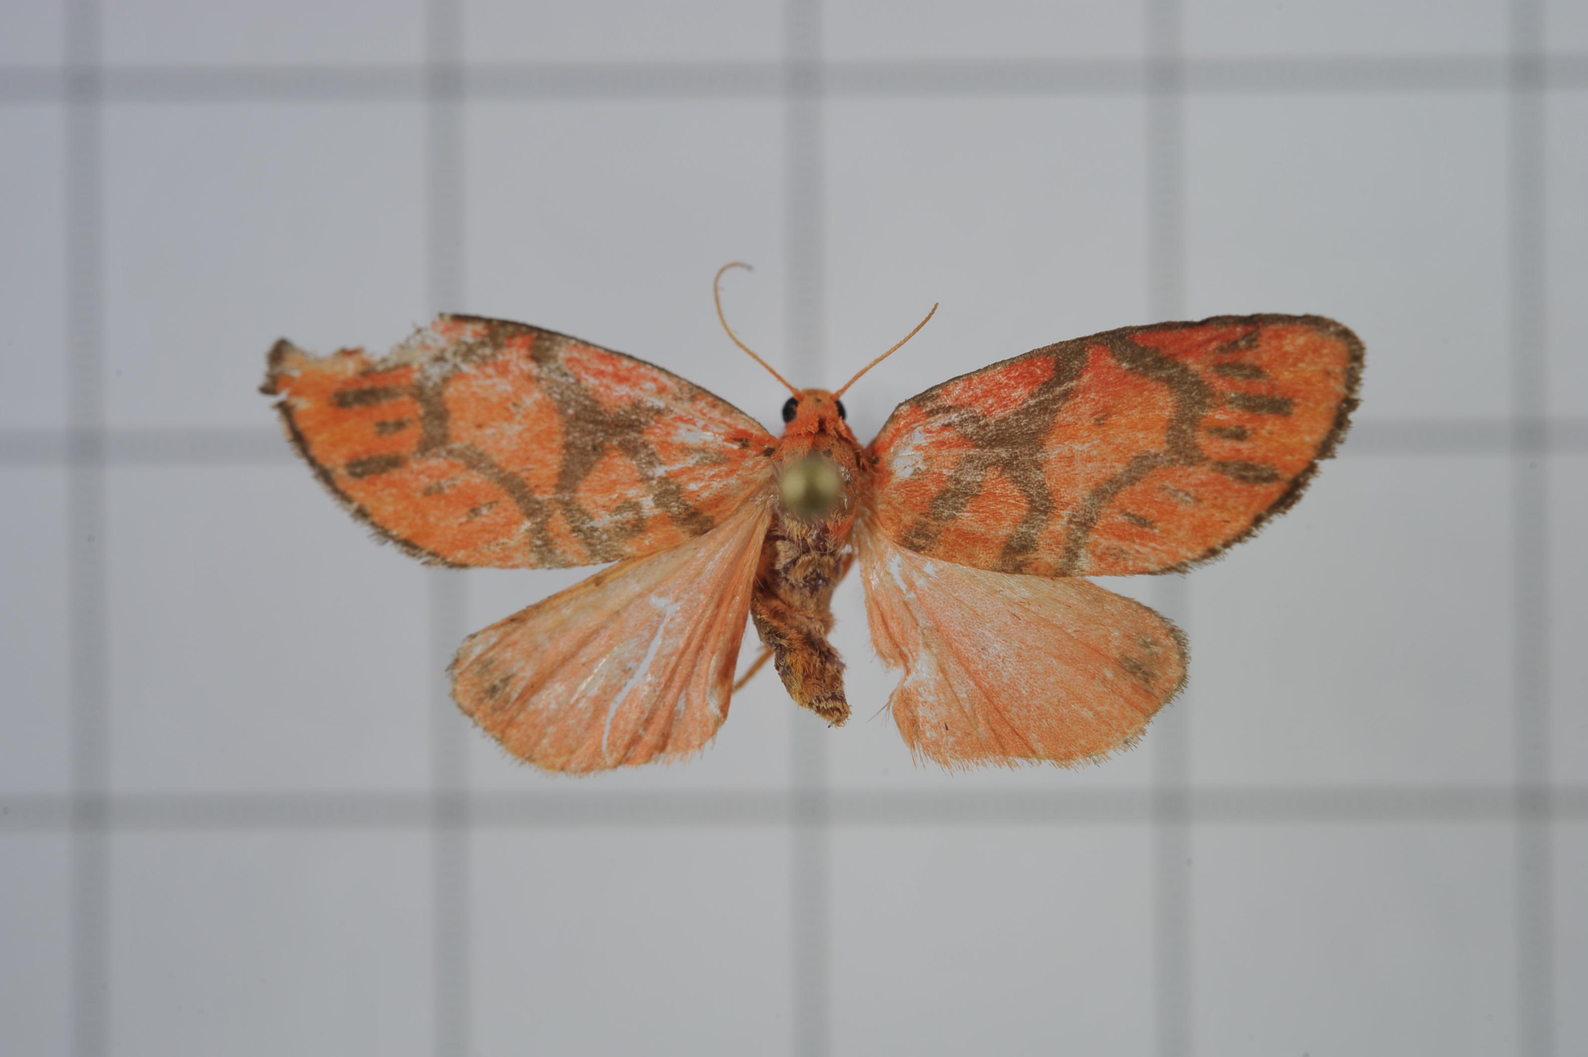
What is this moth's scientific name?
Conicornuta convexa
